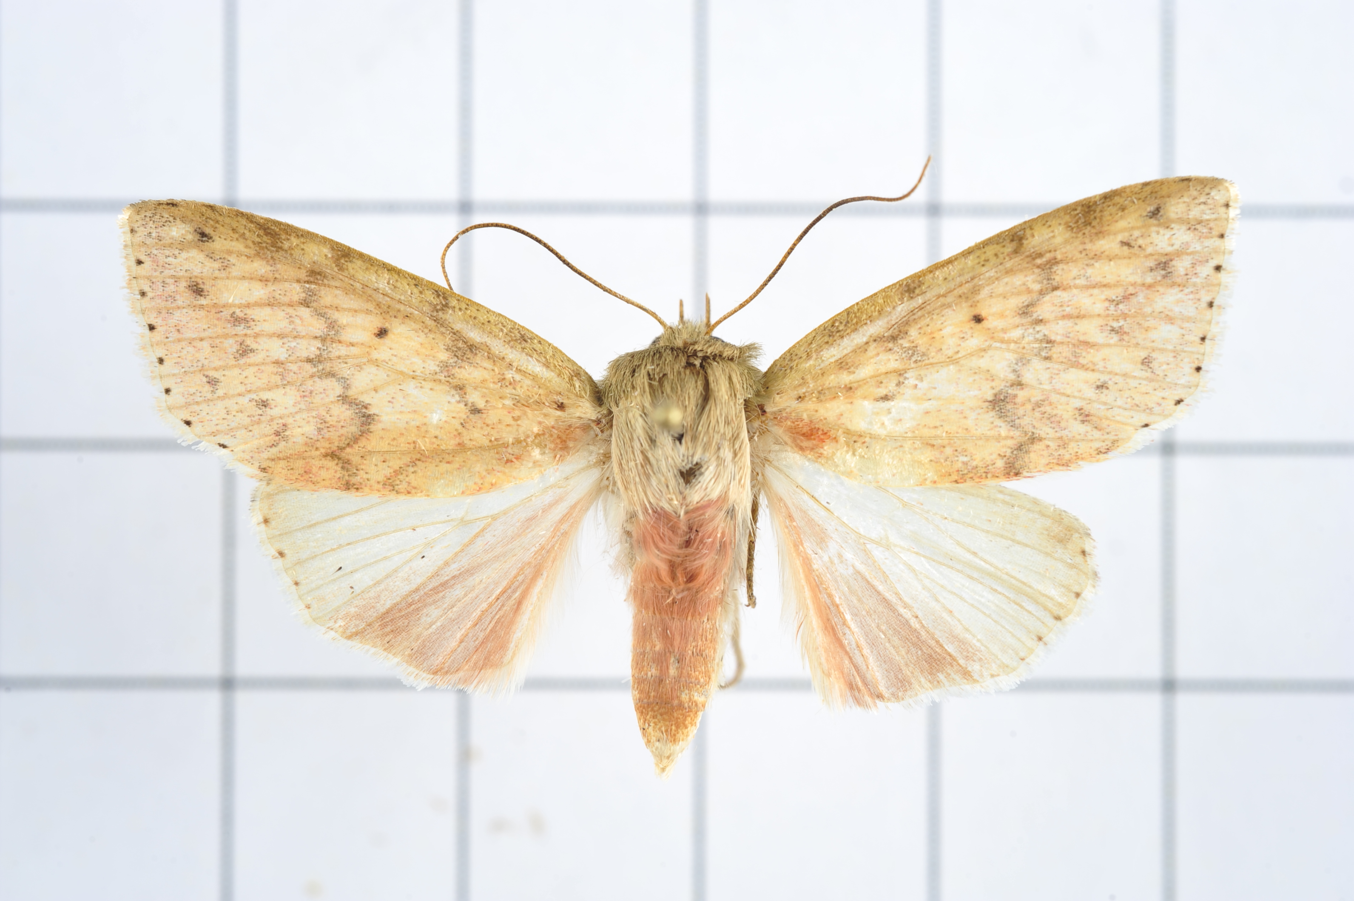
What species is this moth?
Tympanistes fusimargo
